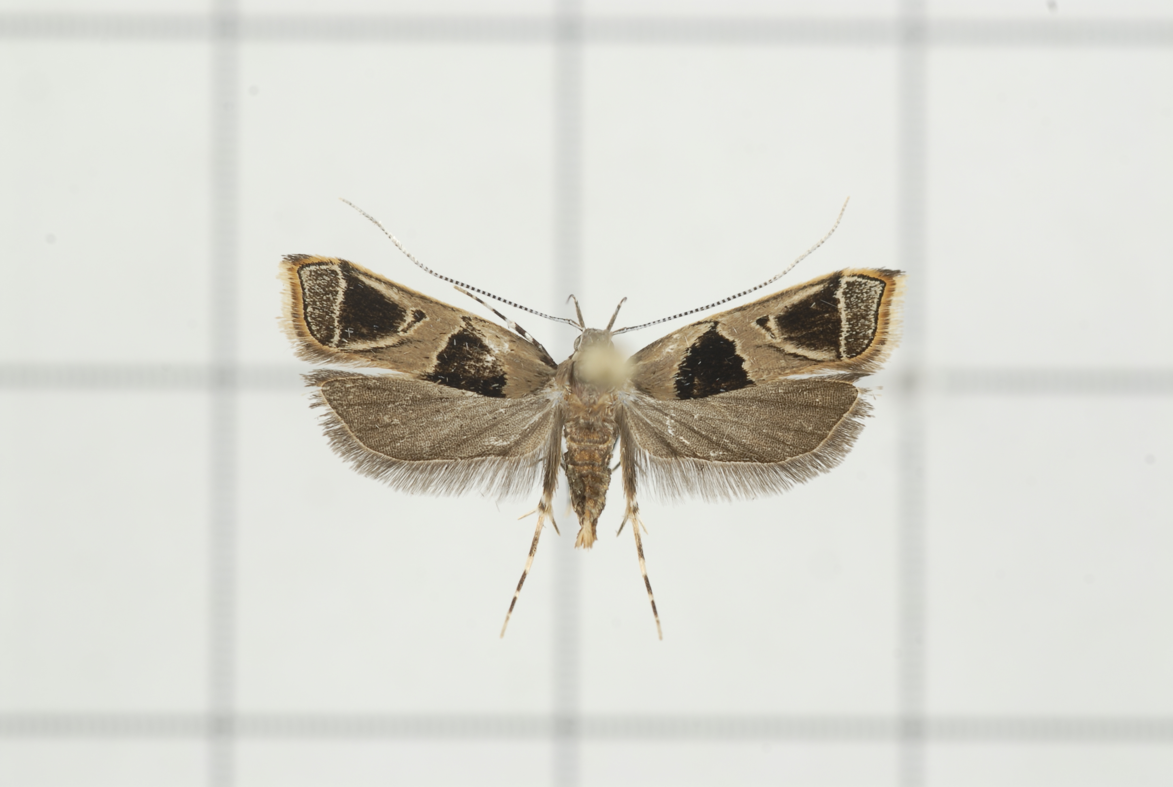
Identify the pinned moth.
Deltoplastis commatopa
